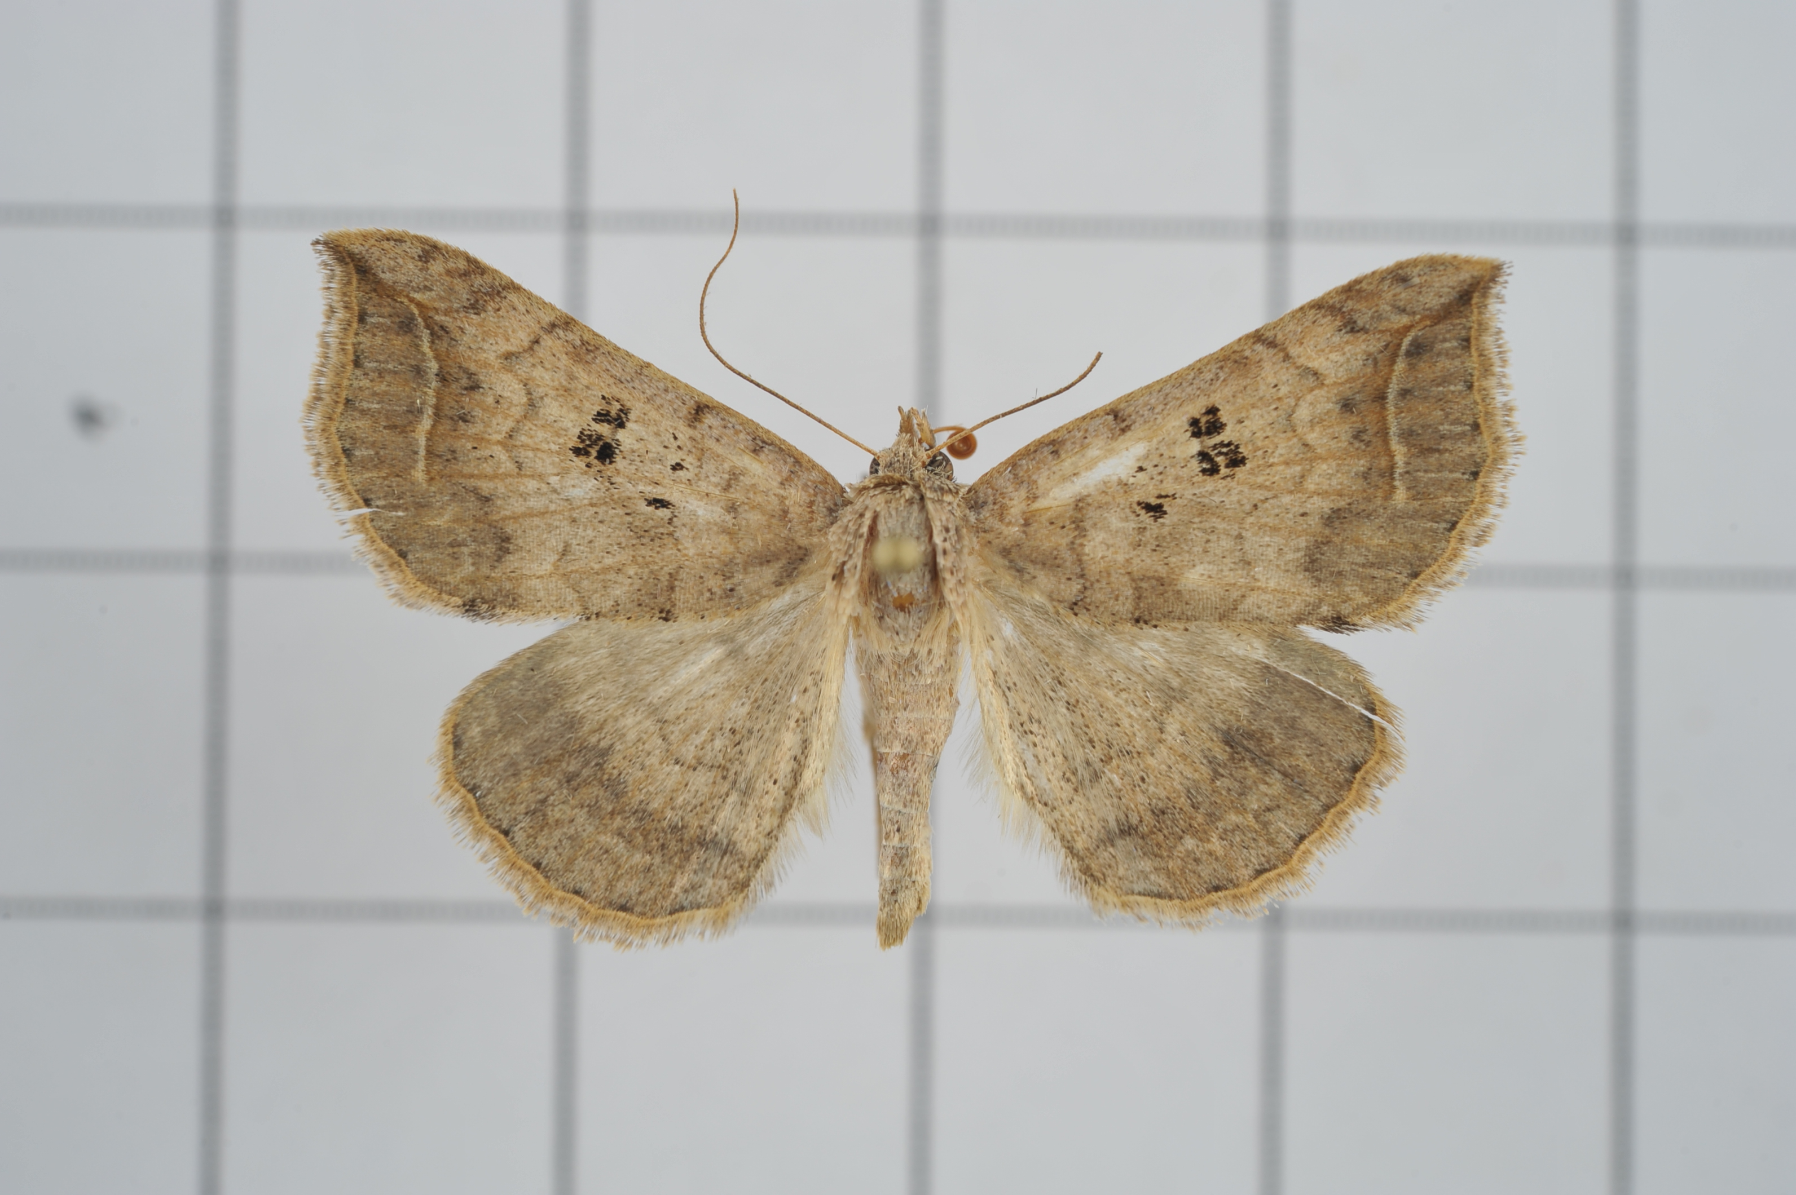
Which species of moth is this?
Blasticorhinus rivulosa
